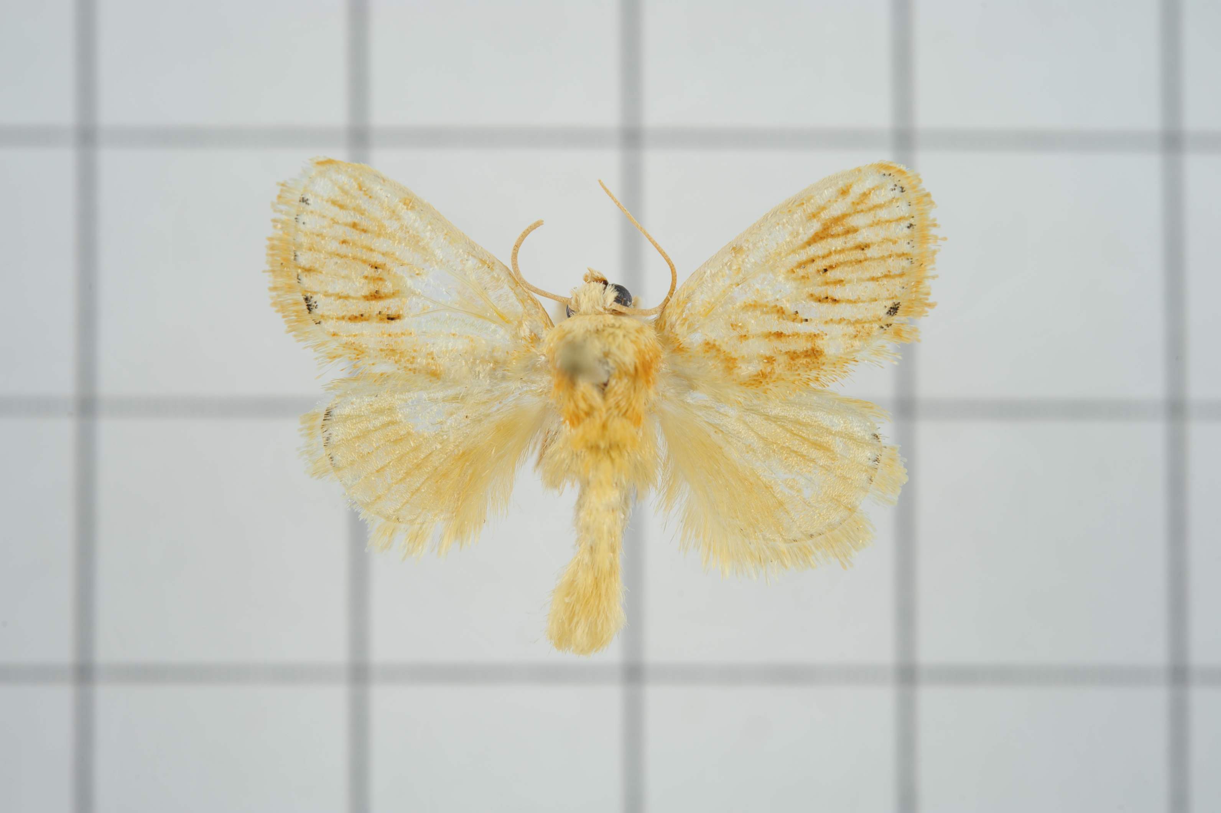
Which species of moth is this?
Quasinarosa fulgens
